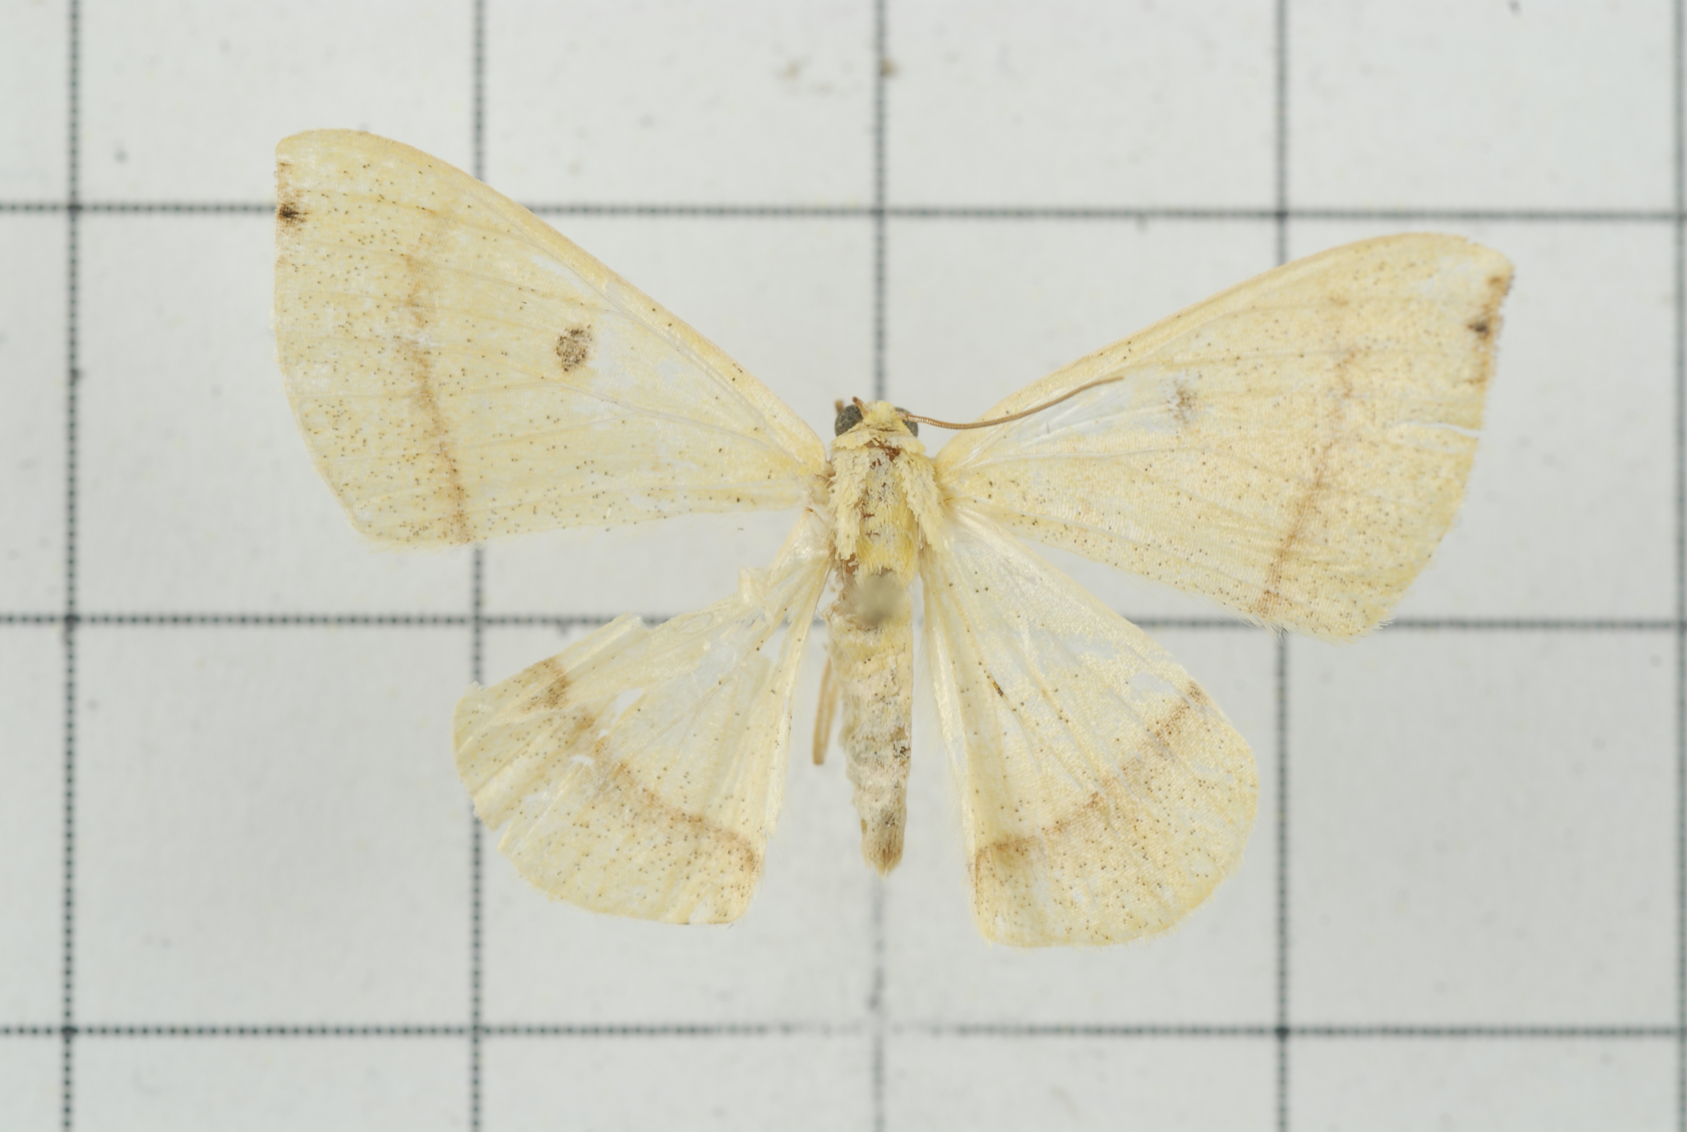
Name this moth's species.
Eilicrinia flava
